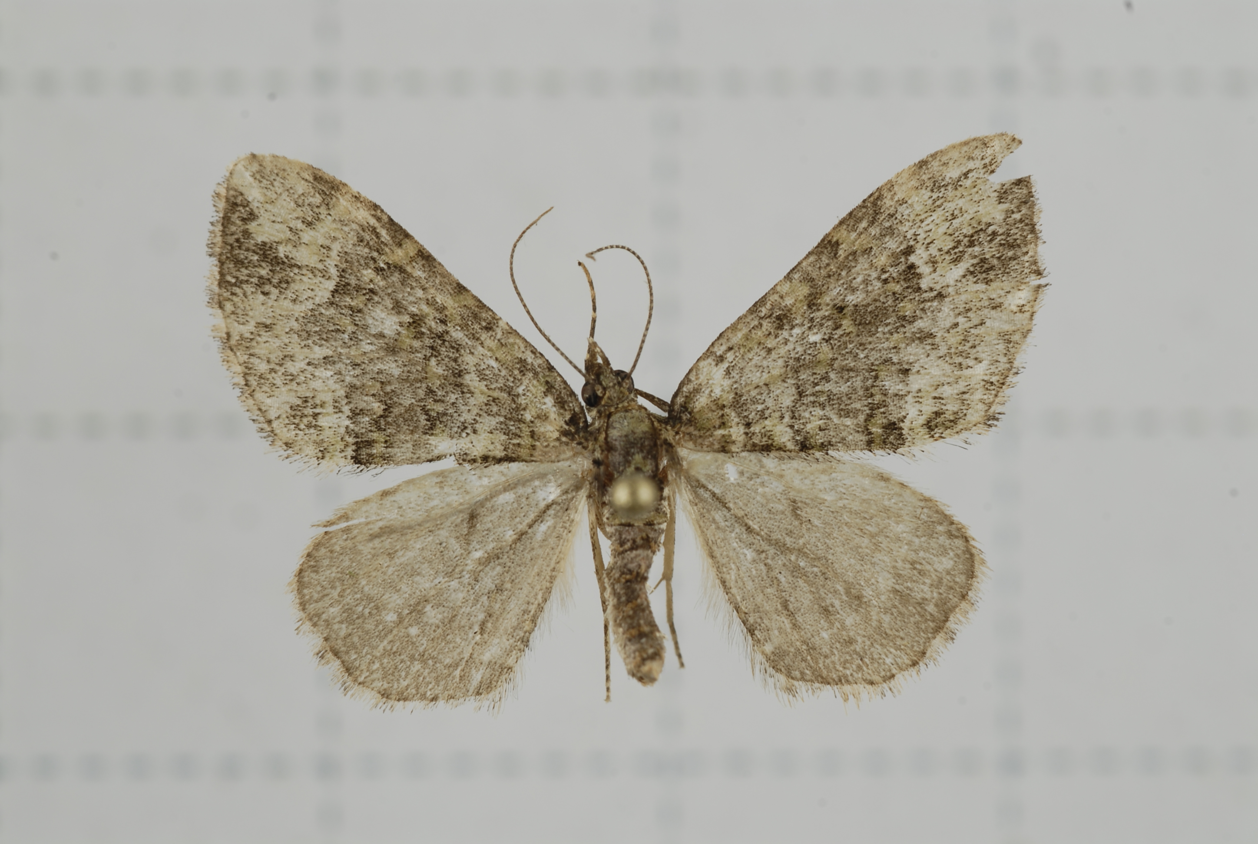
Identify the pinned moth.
Apithecia viridata wilemani
